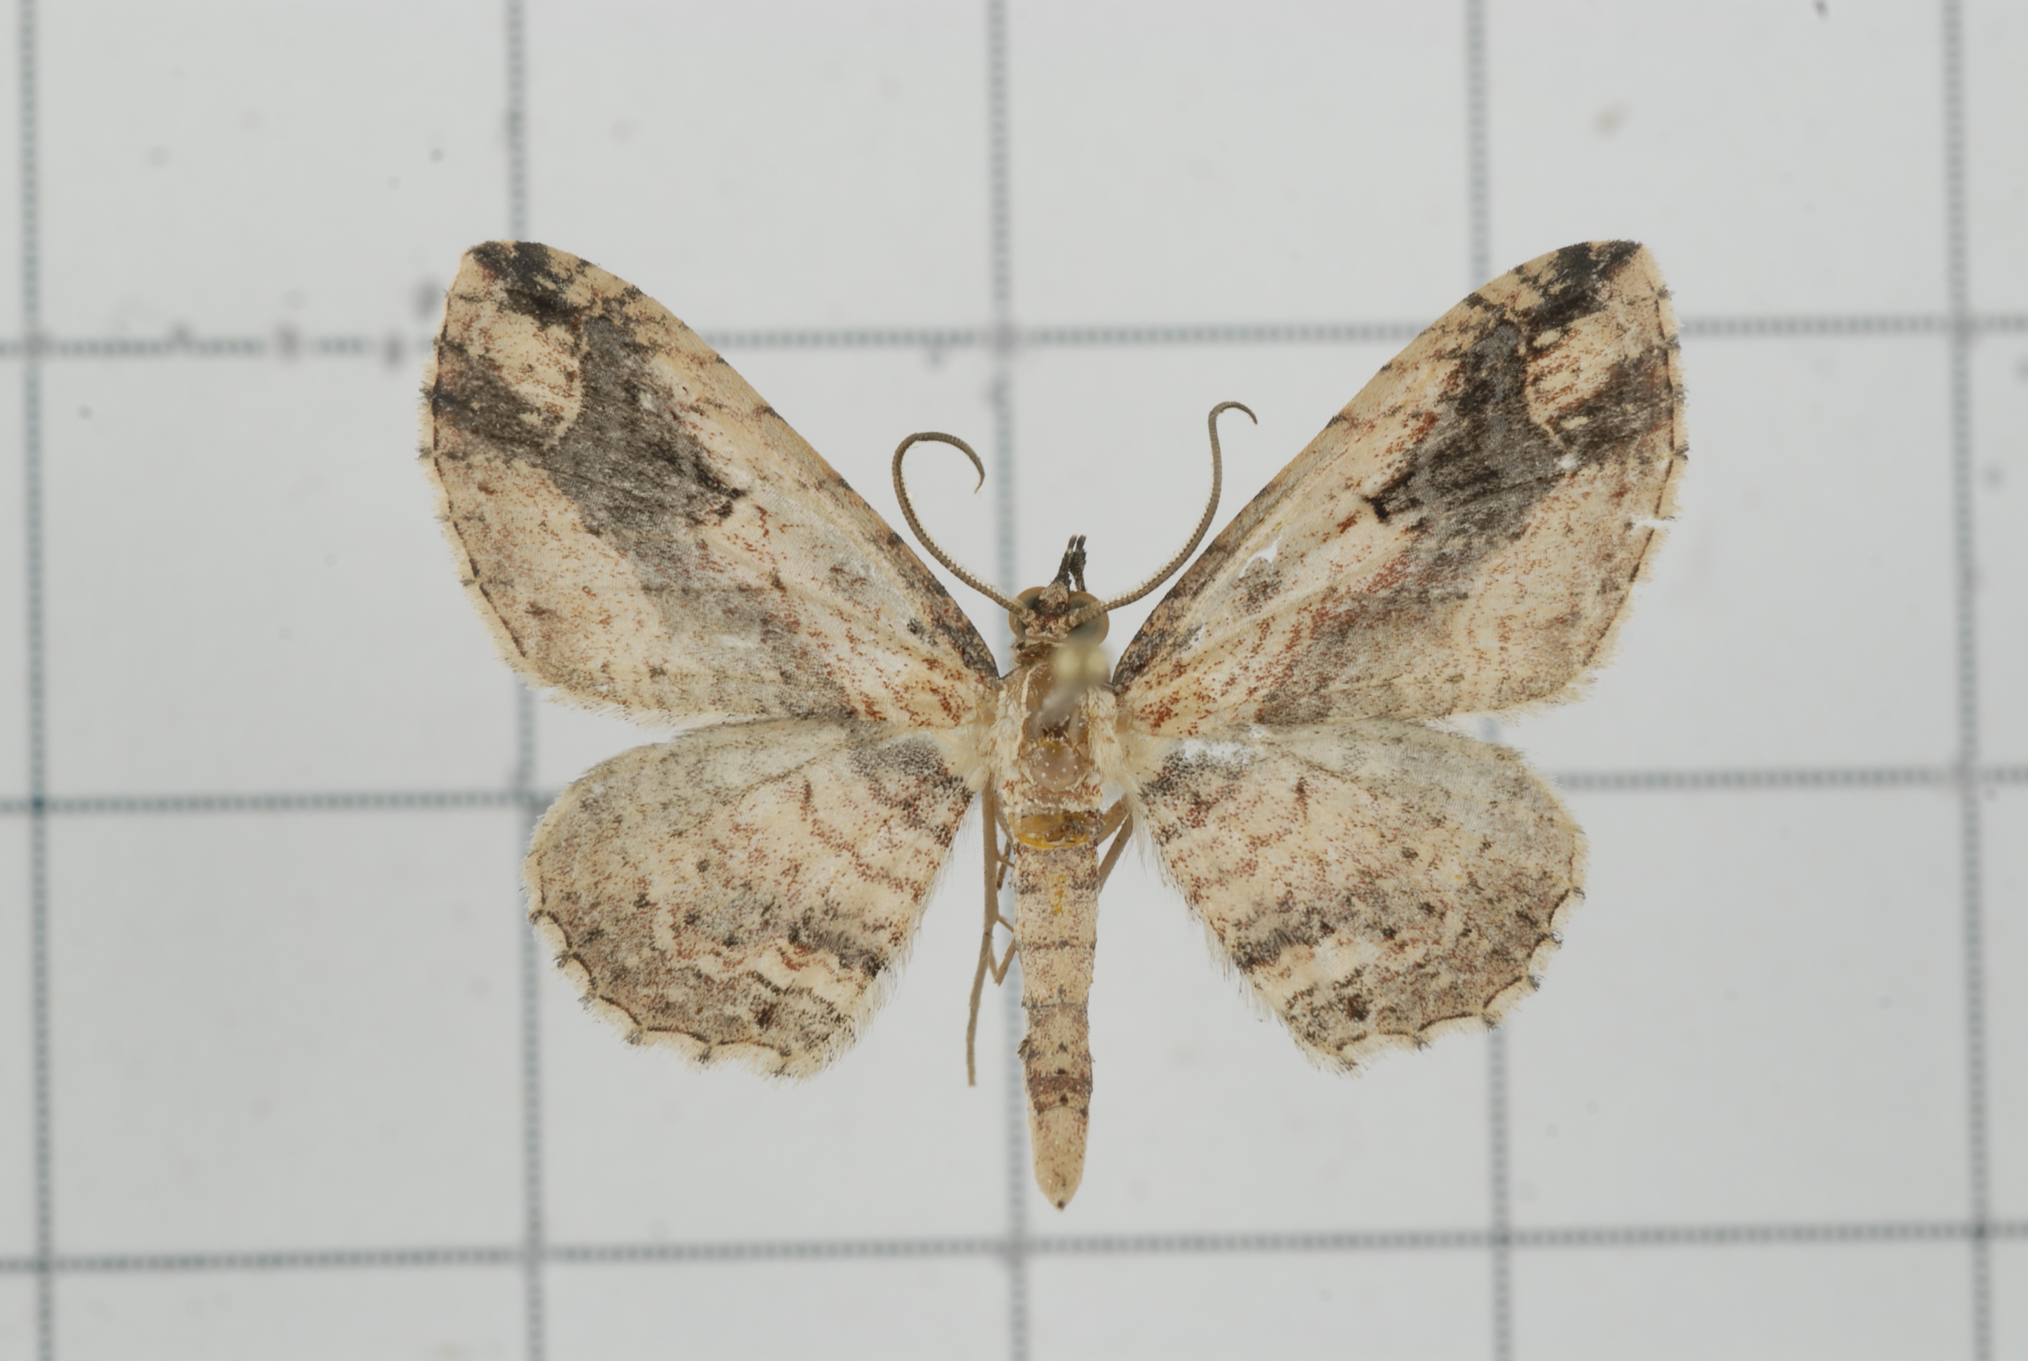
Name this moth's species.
Ziridava kanshireiensis
